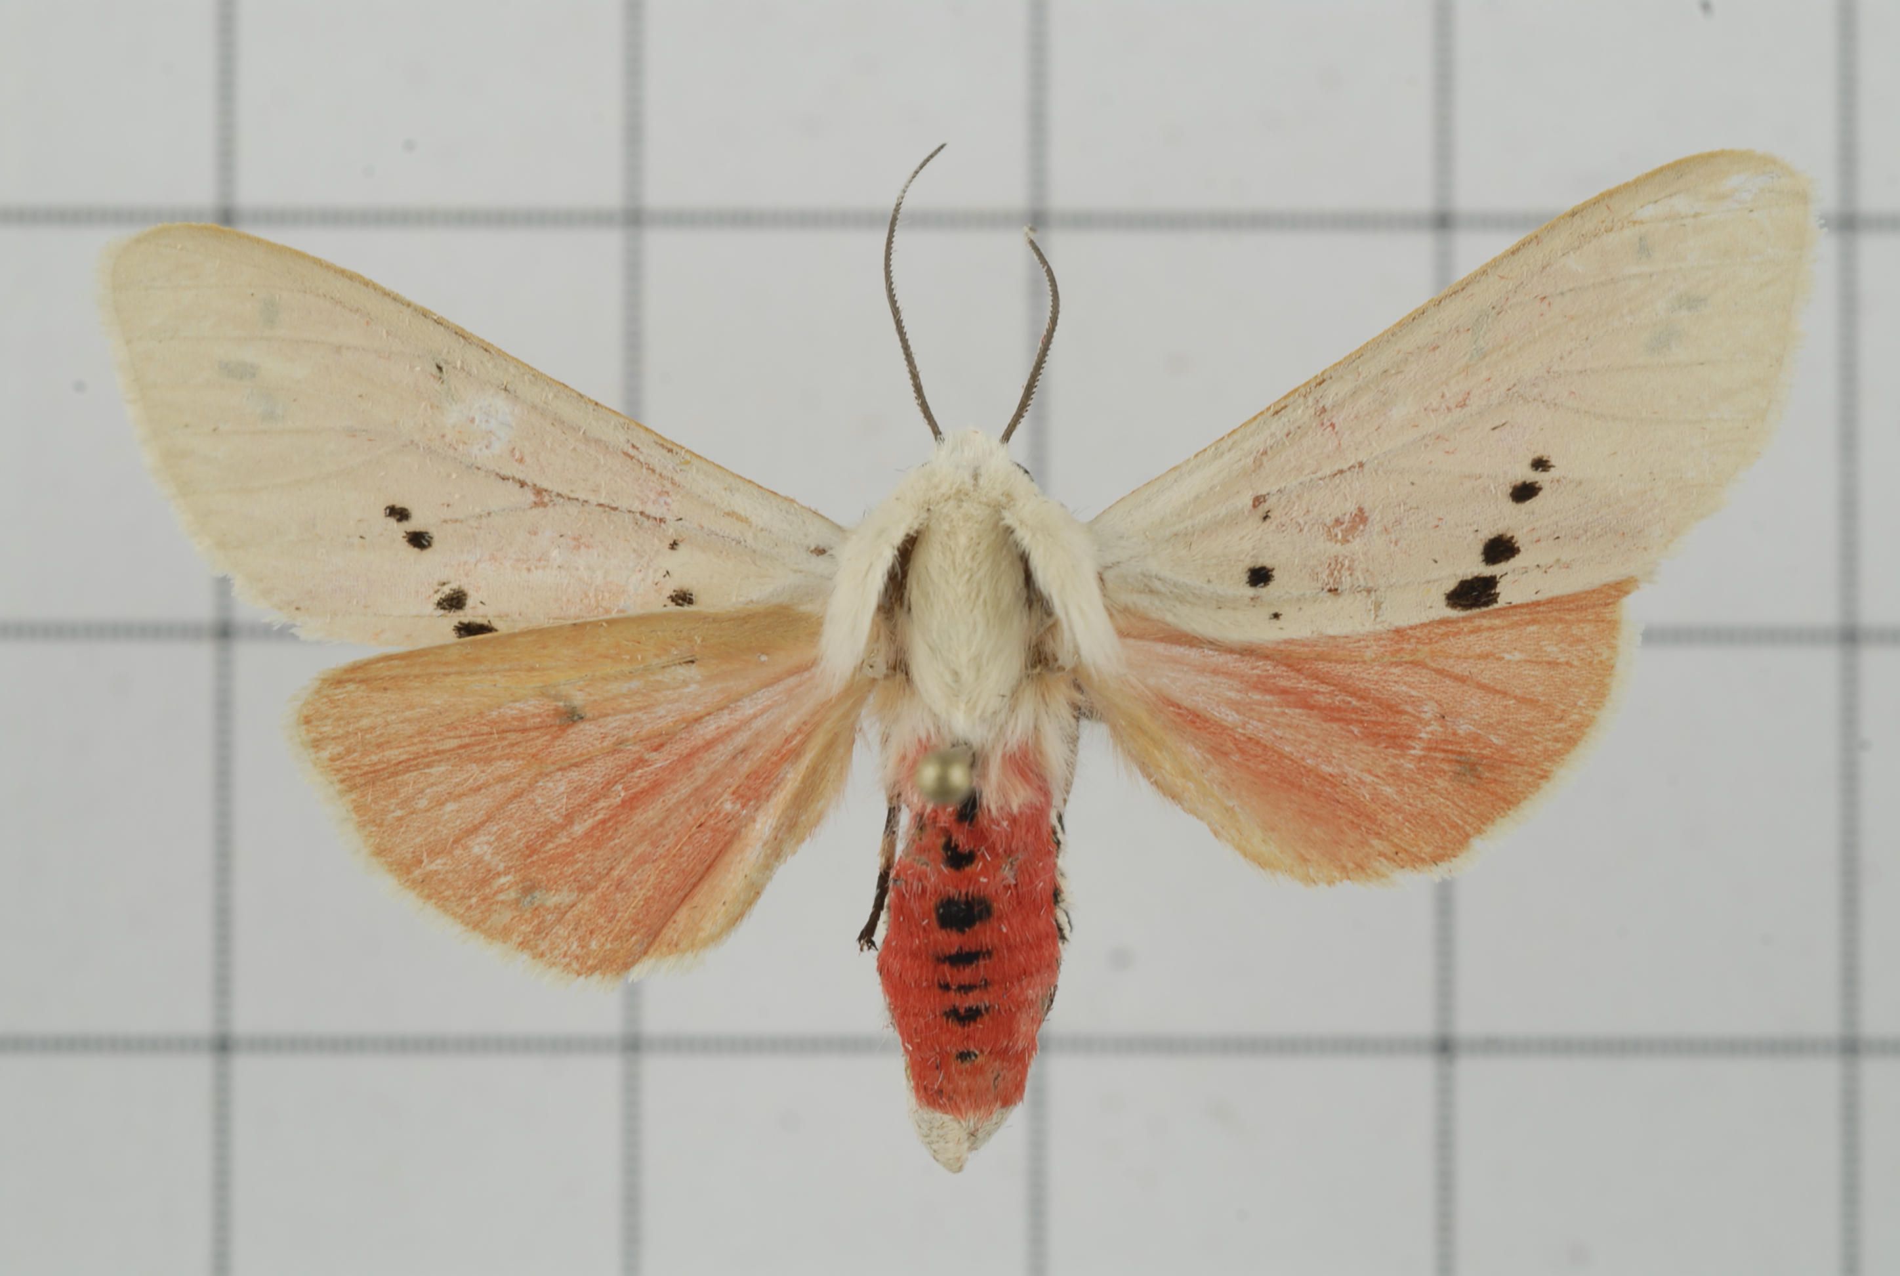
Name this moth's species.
Spilarctia subcarnea
